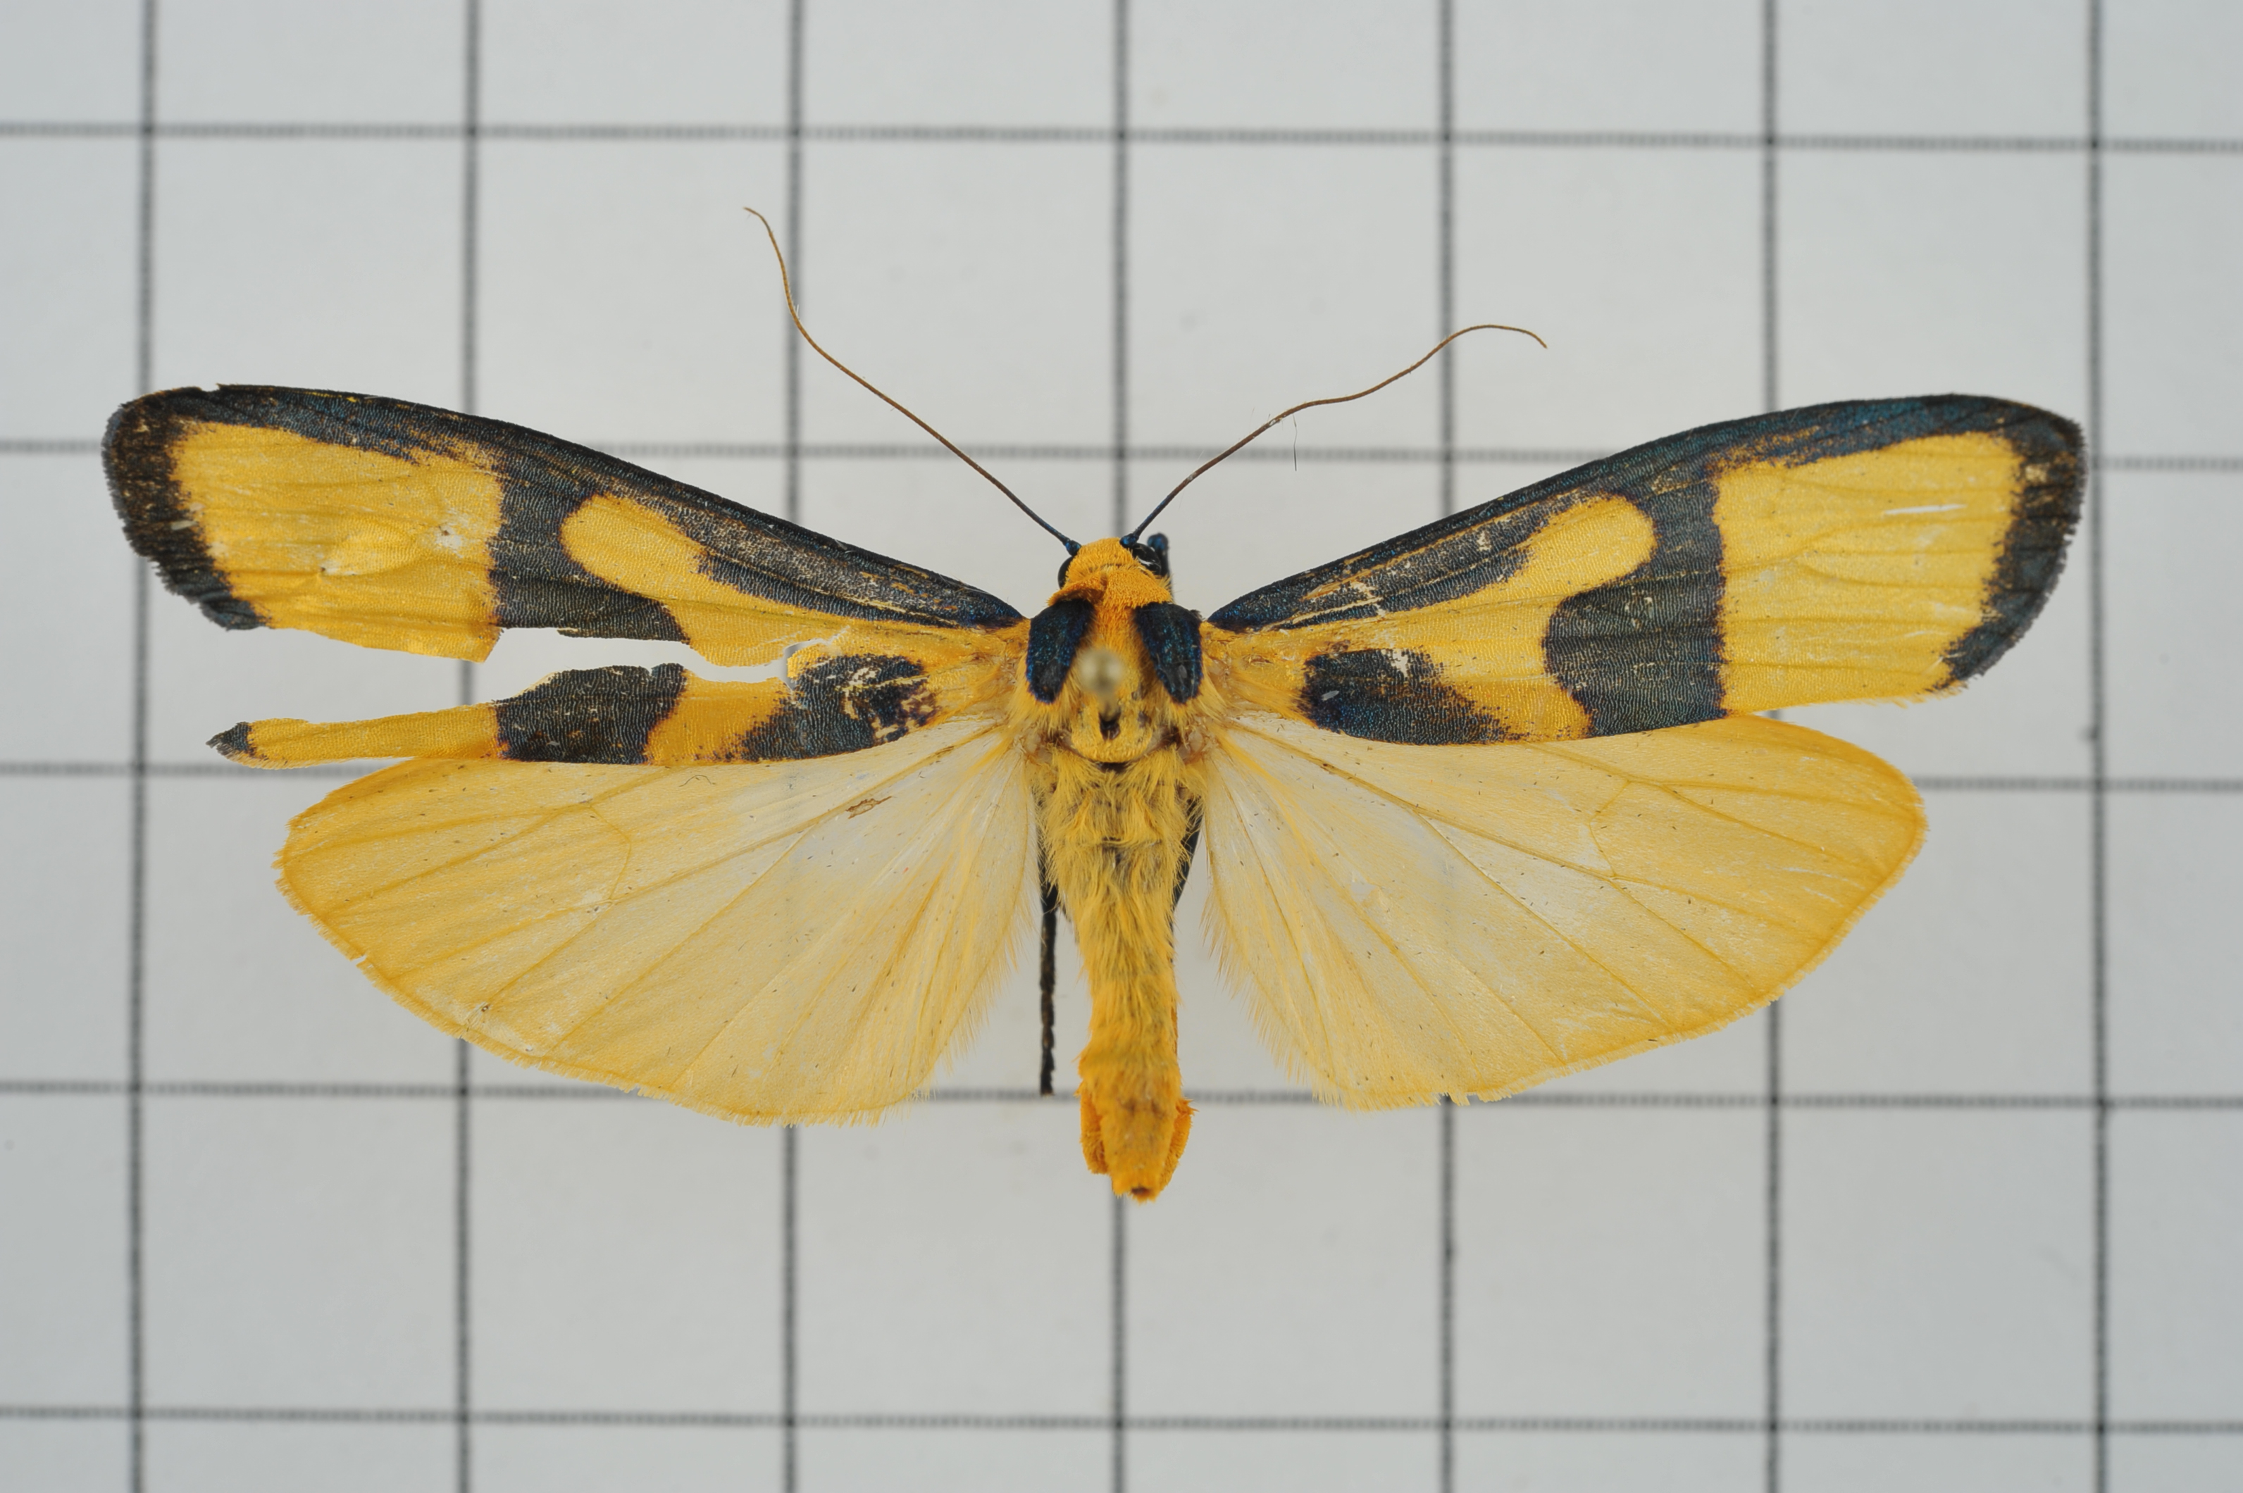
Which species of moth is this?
Chrysaeglia magnifica
